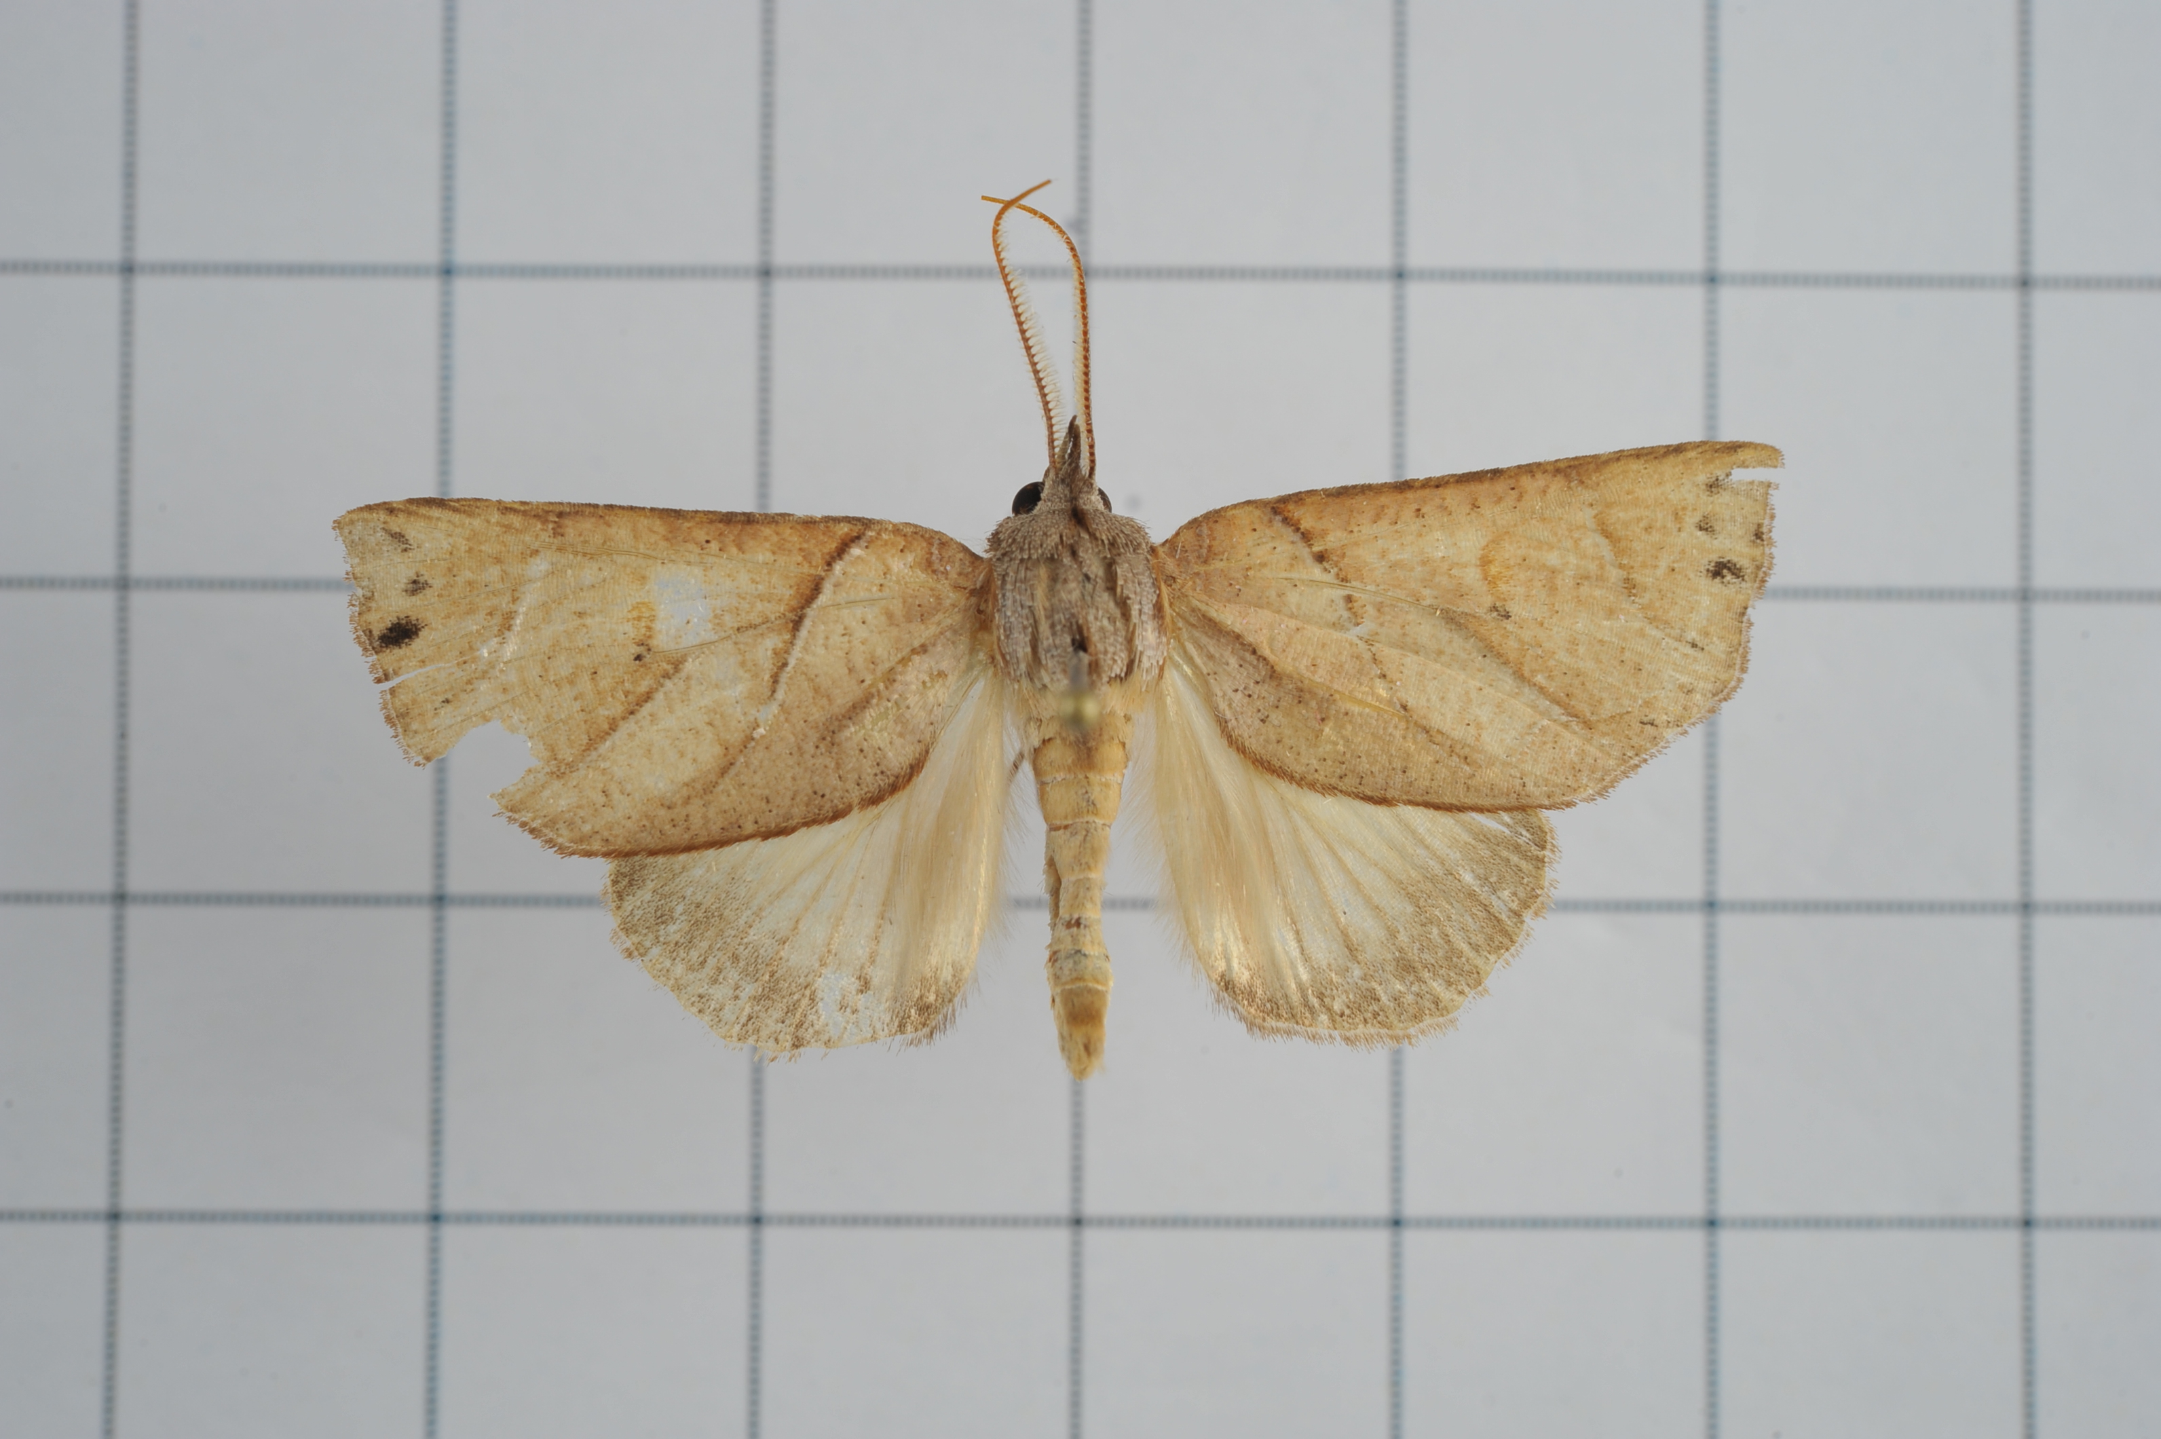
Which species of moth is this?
Pterogonia taiwanensis
